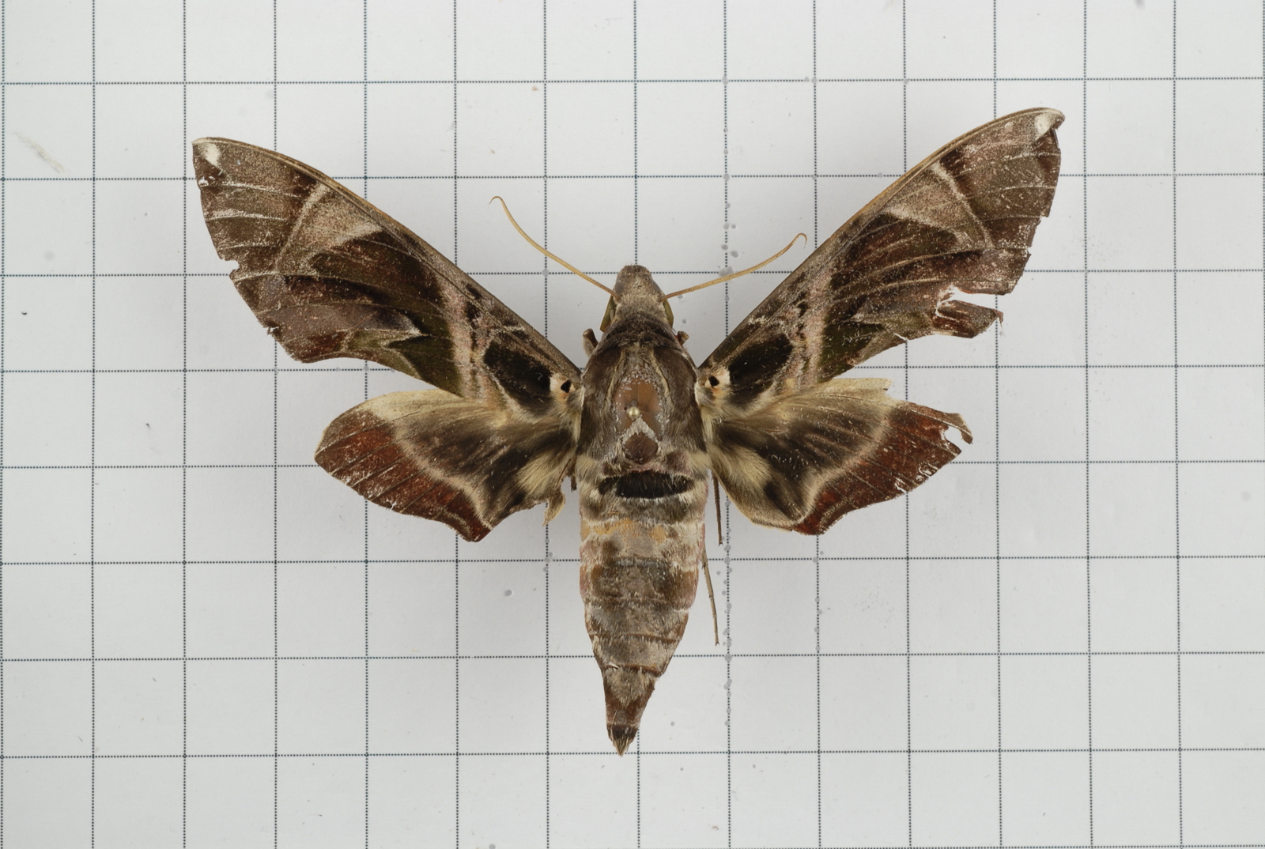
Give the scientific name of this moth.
Daphnis hypothous crameri
